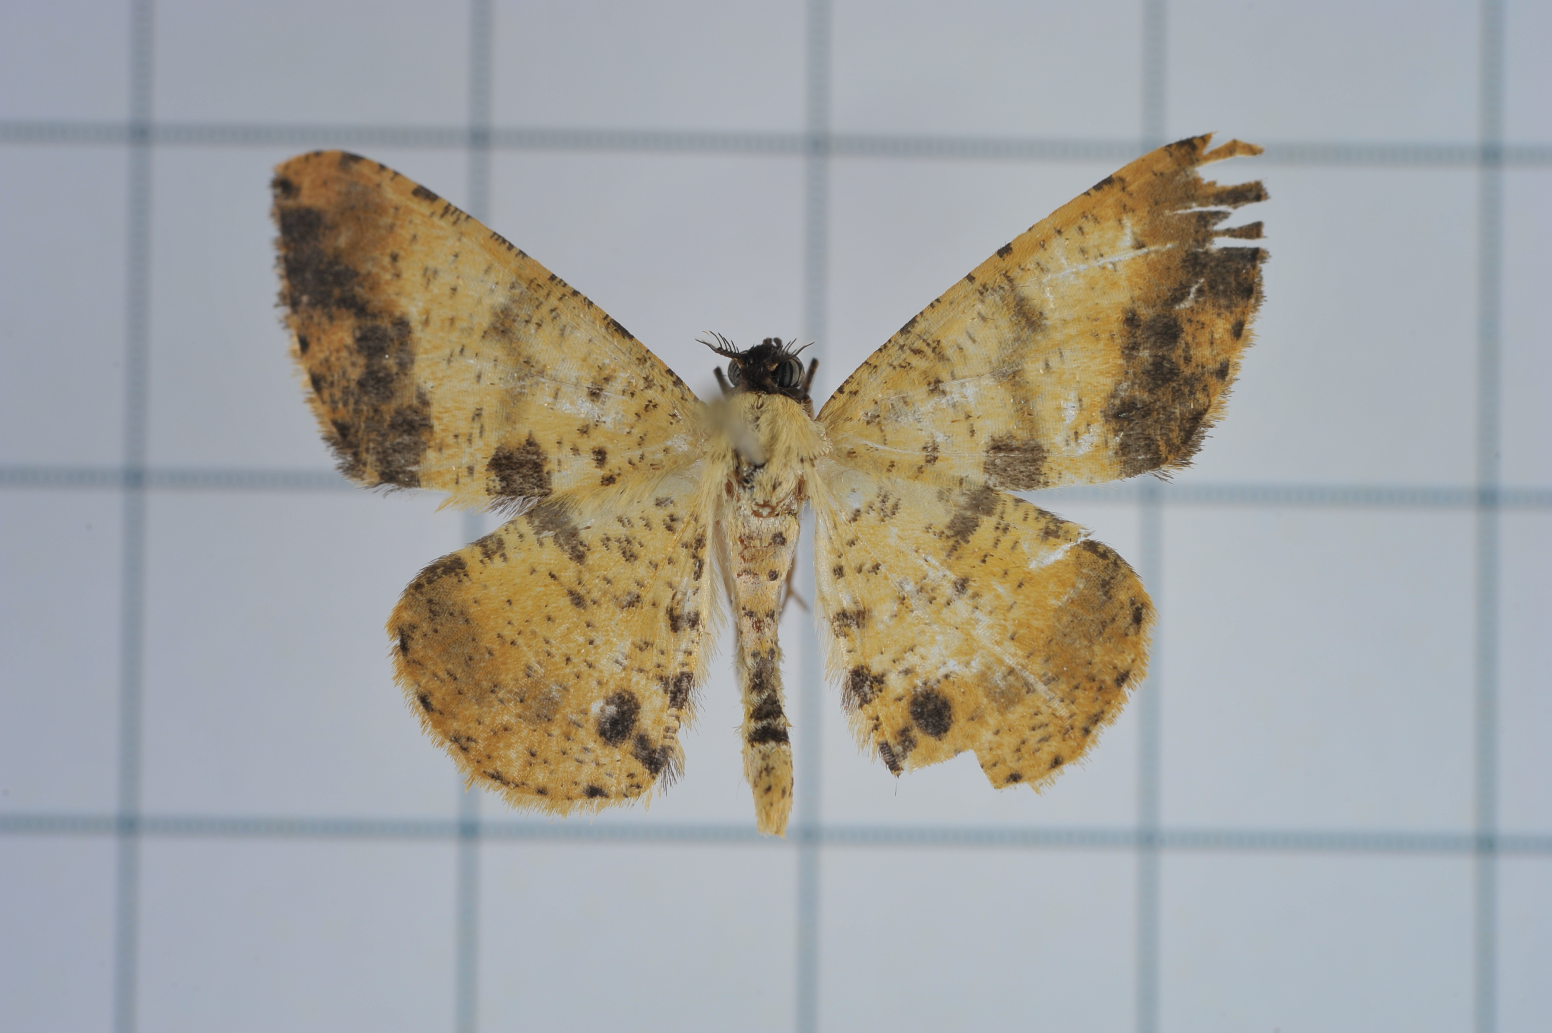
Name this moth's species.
Lophobates inchoata
